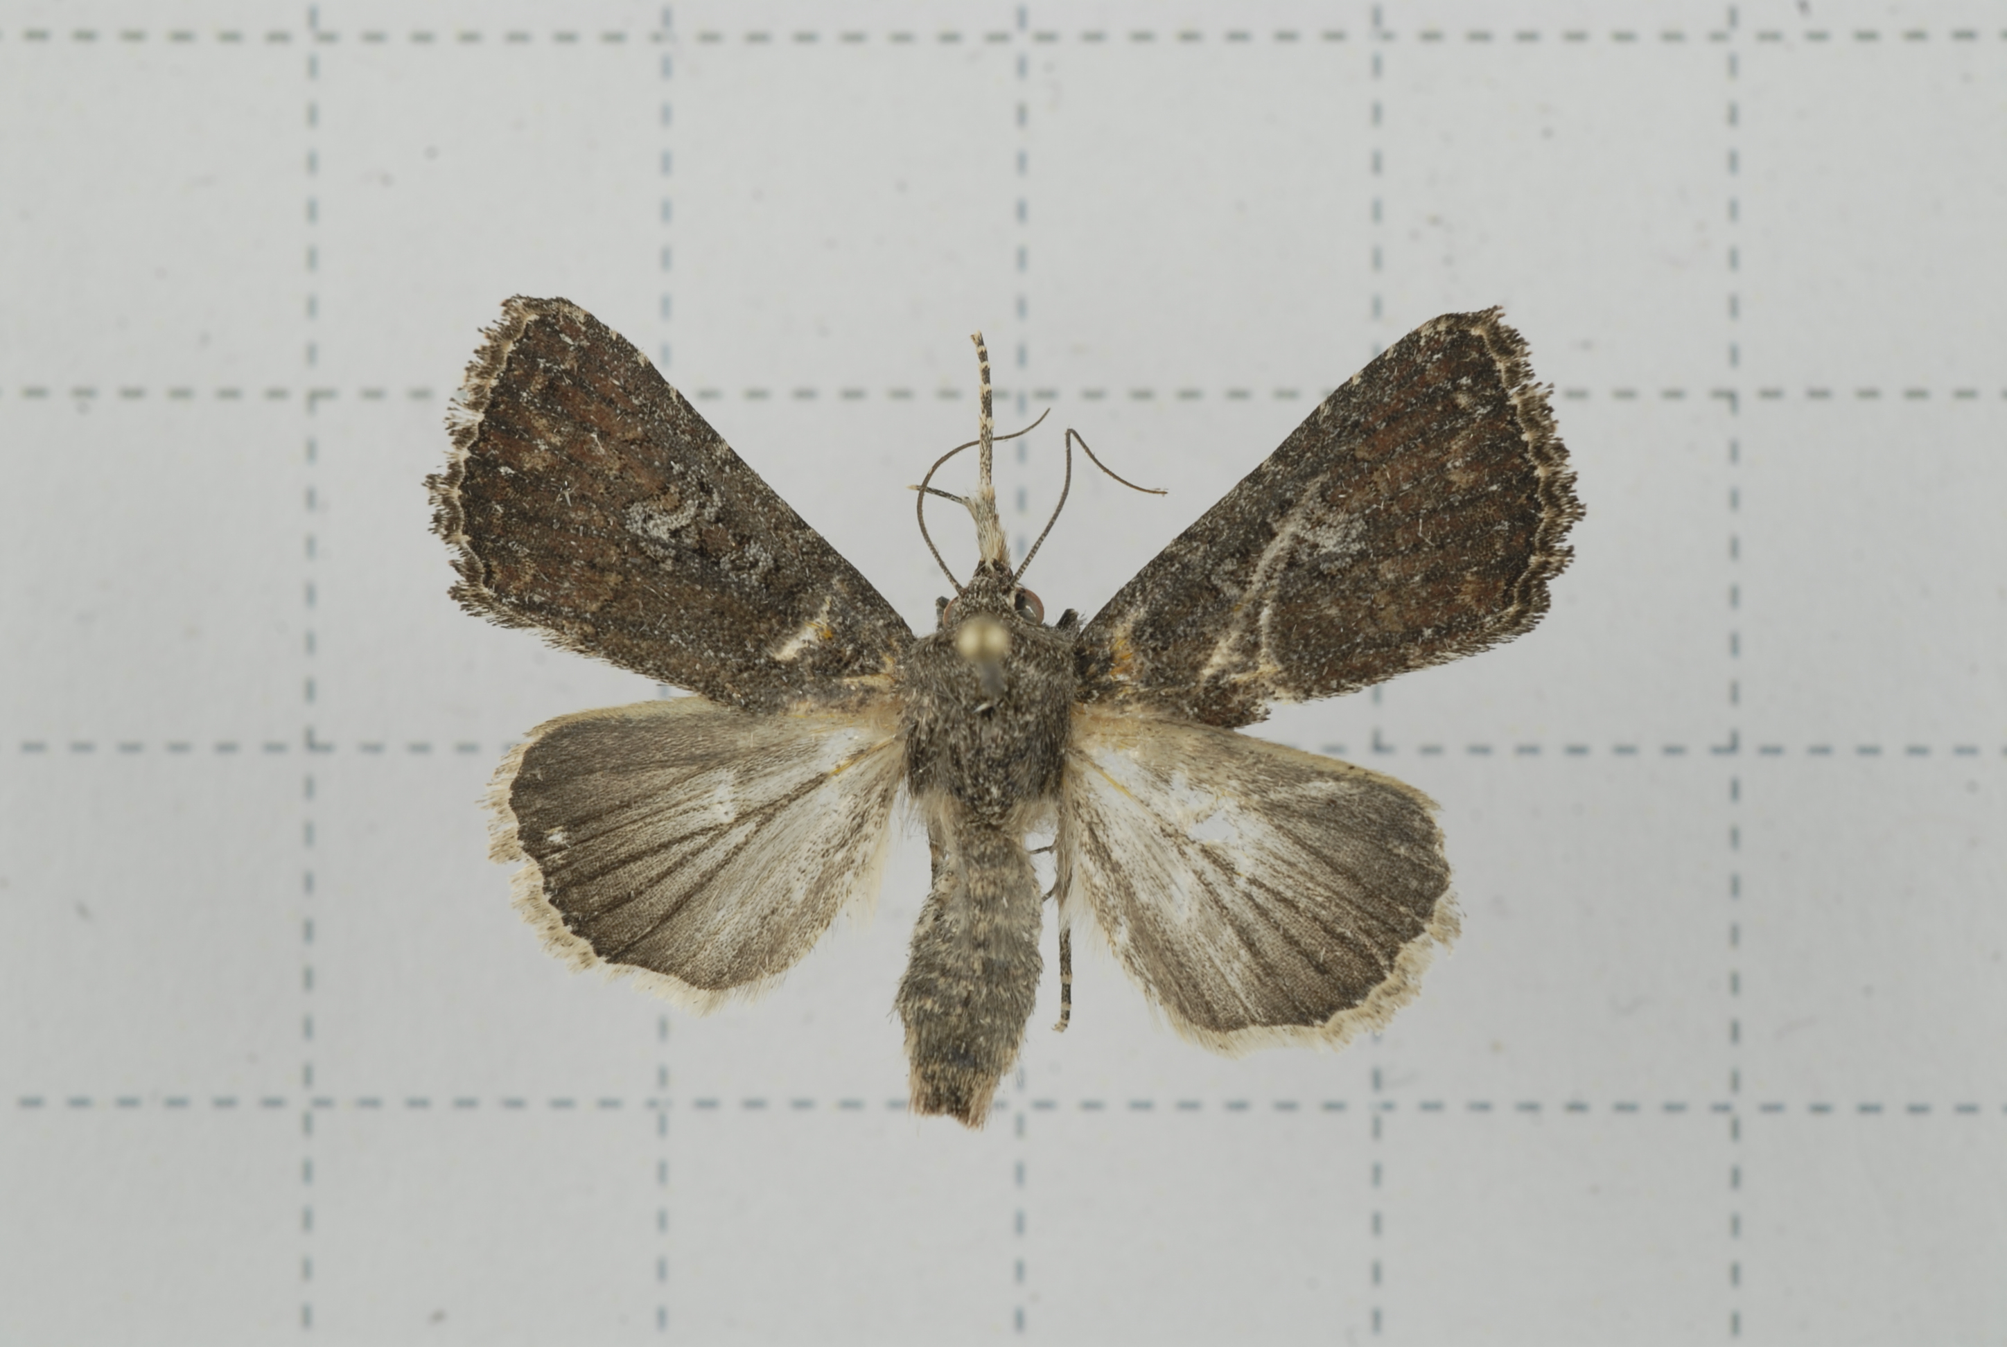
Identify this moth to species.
Condica illecta
